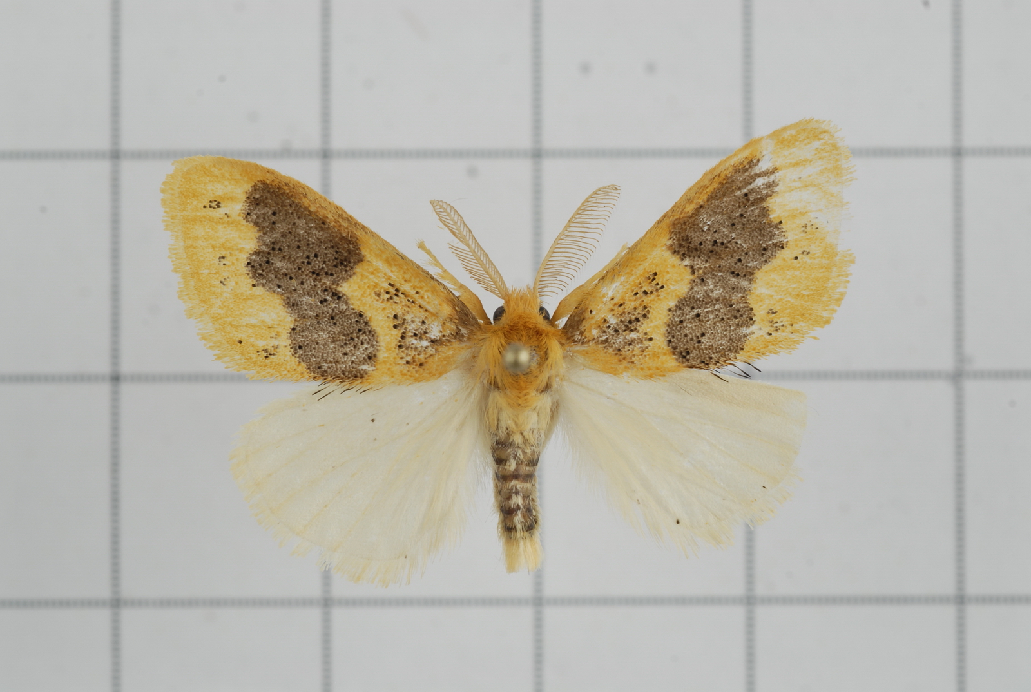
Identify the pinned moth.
Euproctis purpureofasciata
